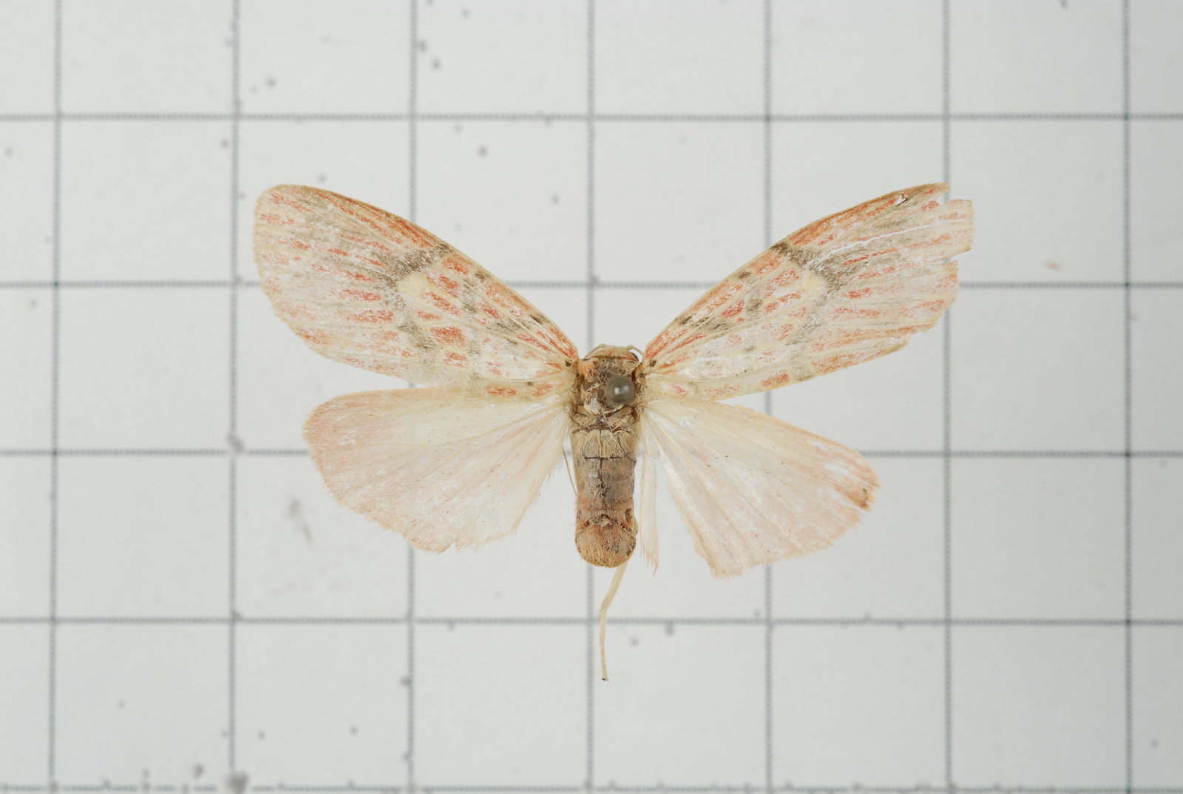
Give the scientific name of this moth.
Barsine fuscozonata
